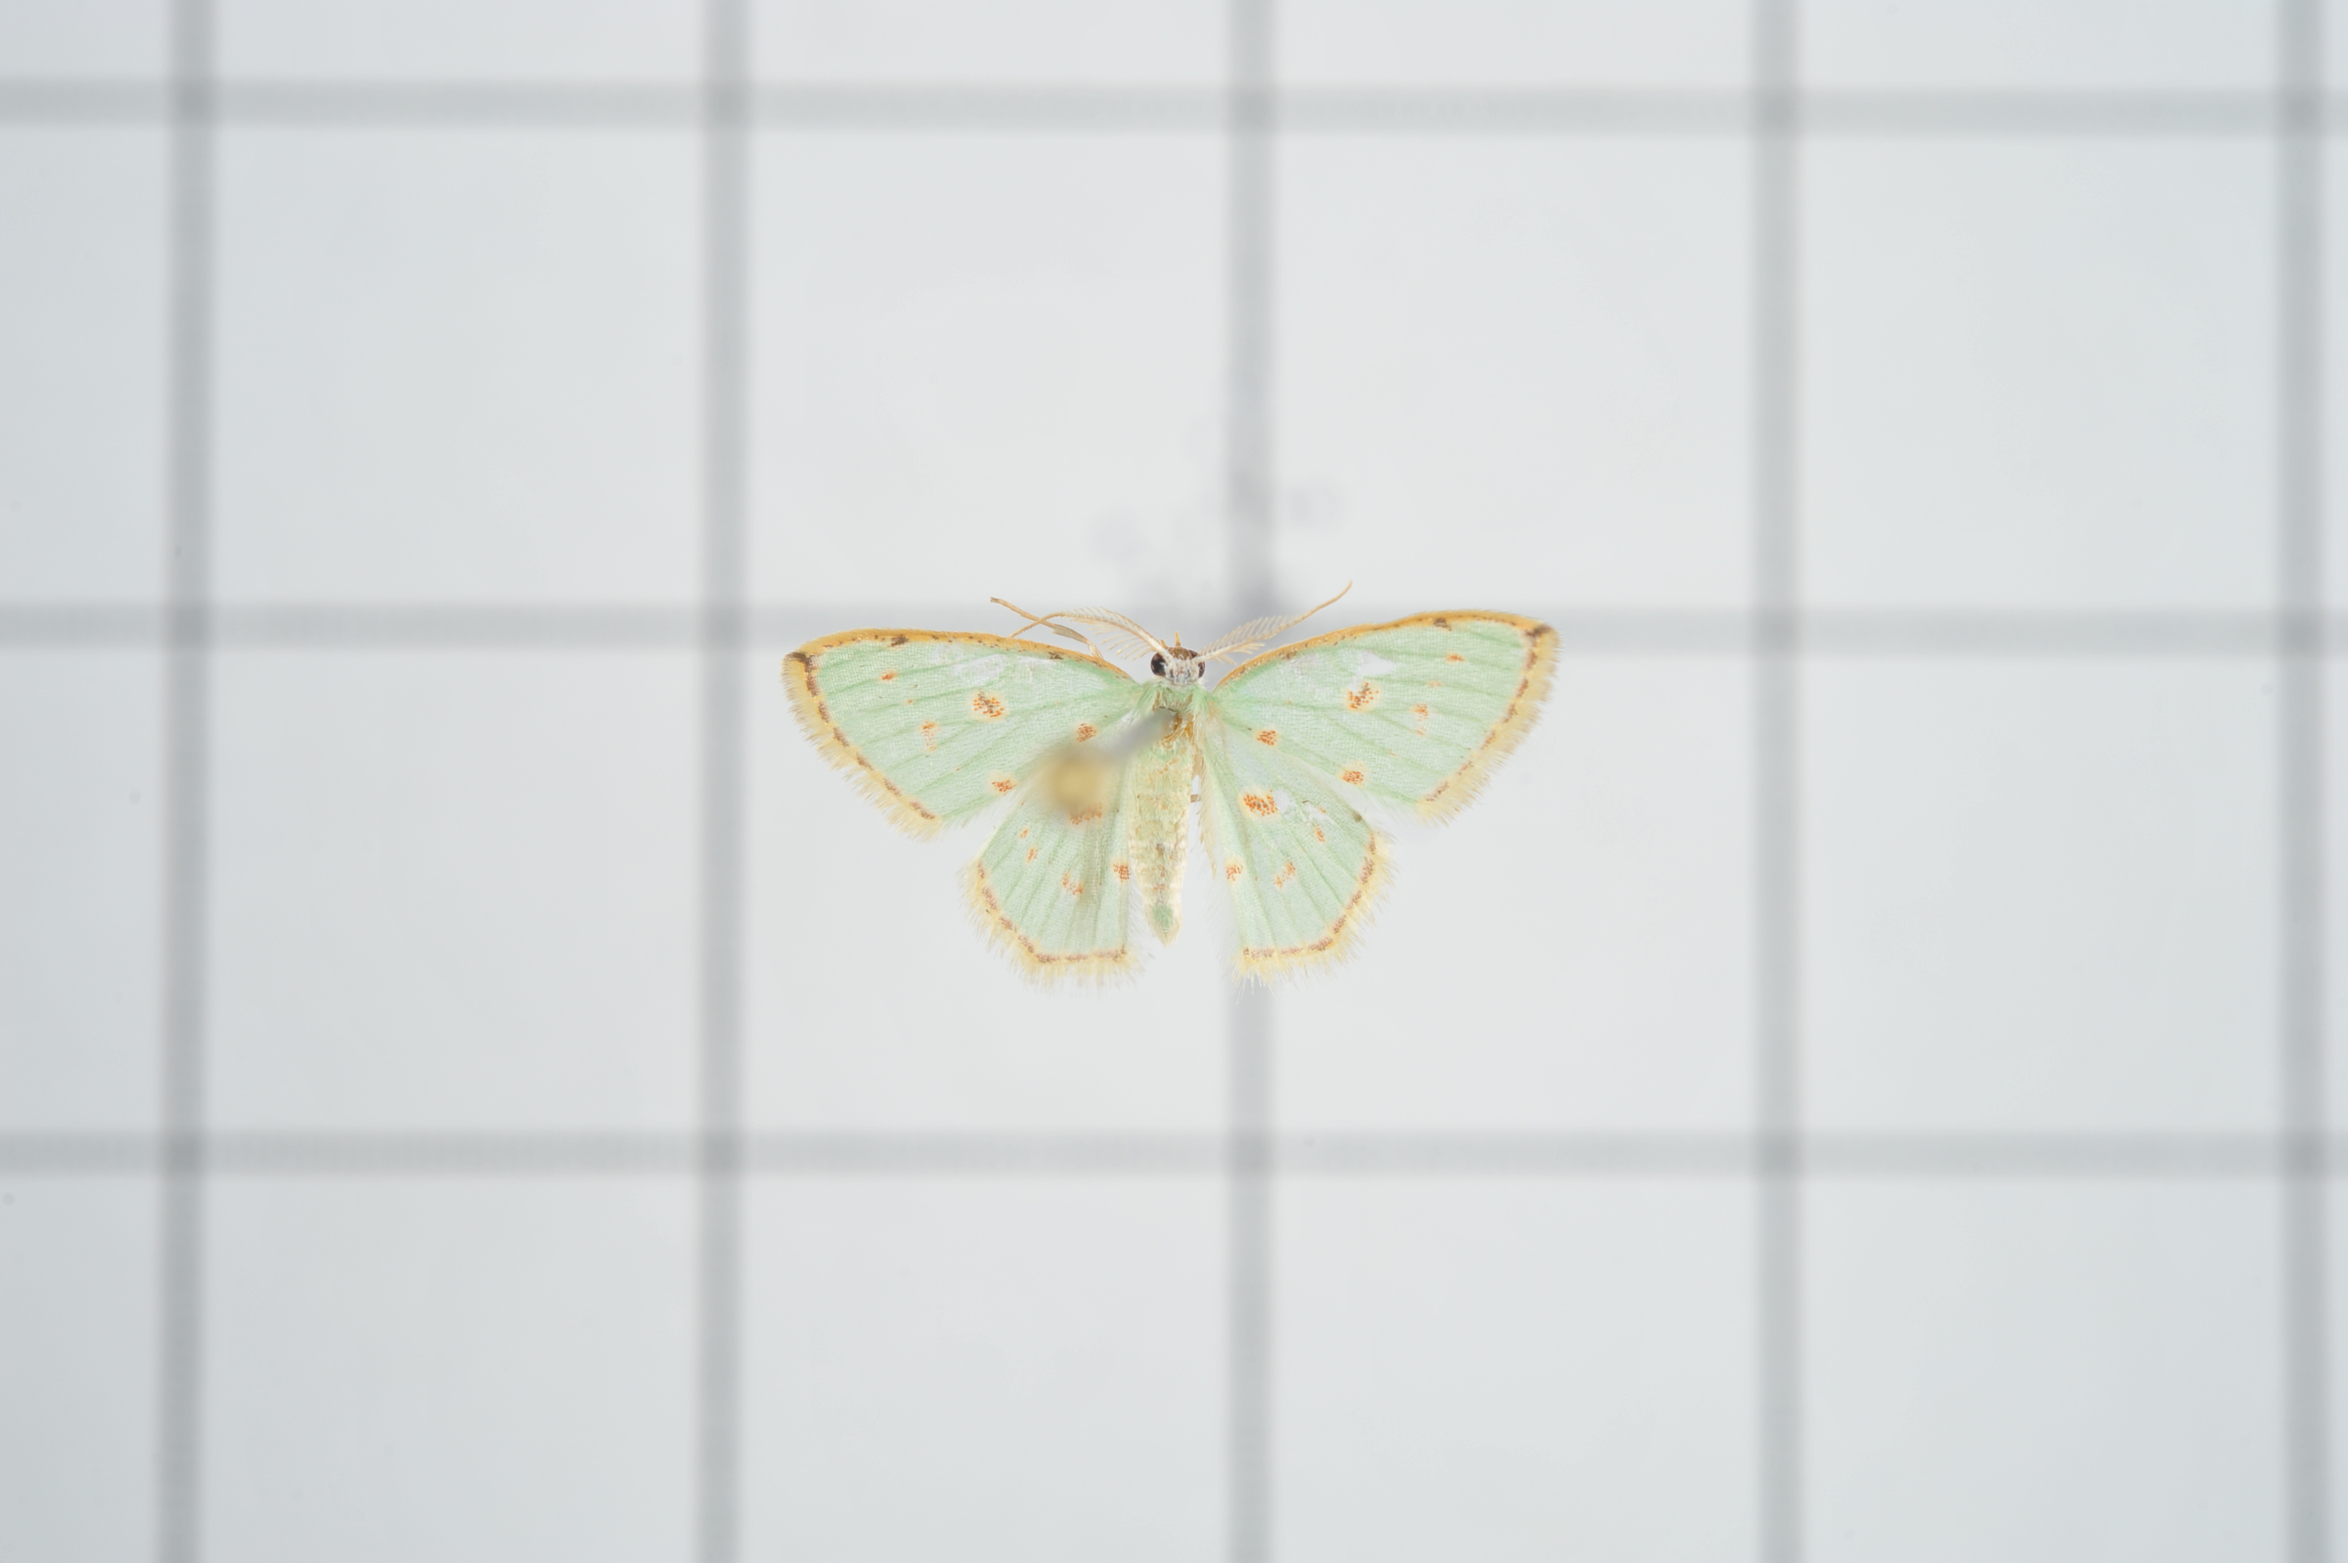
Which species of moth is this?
Comostola laesaria
